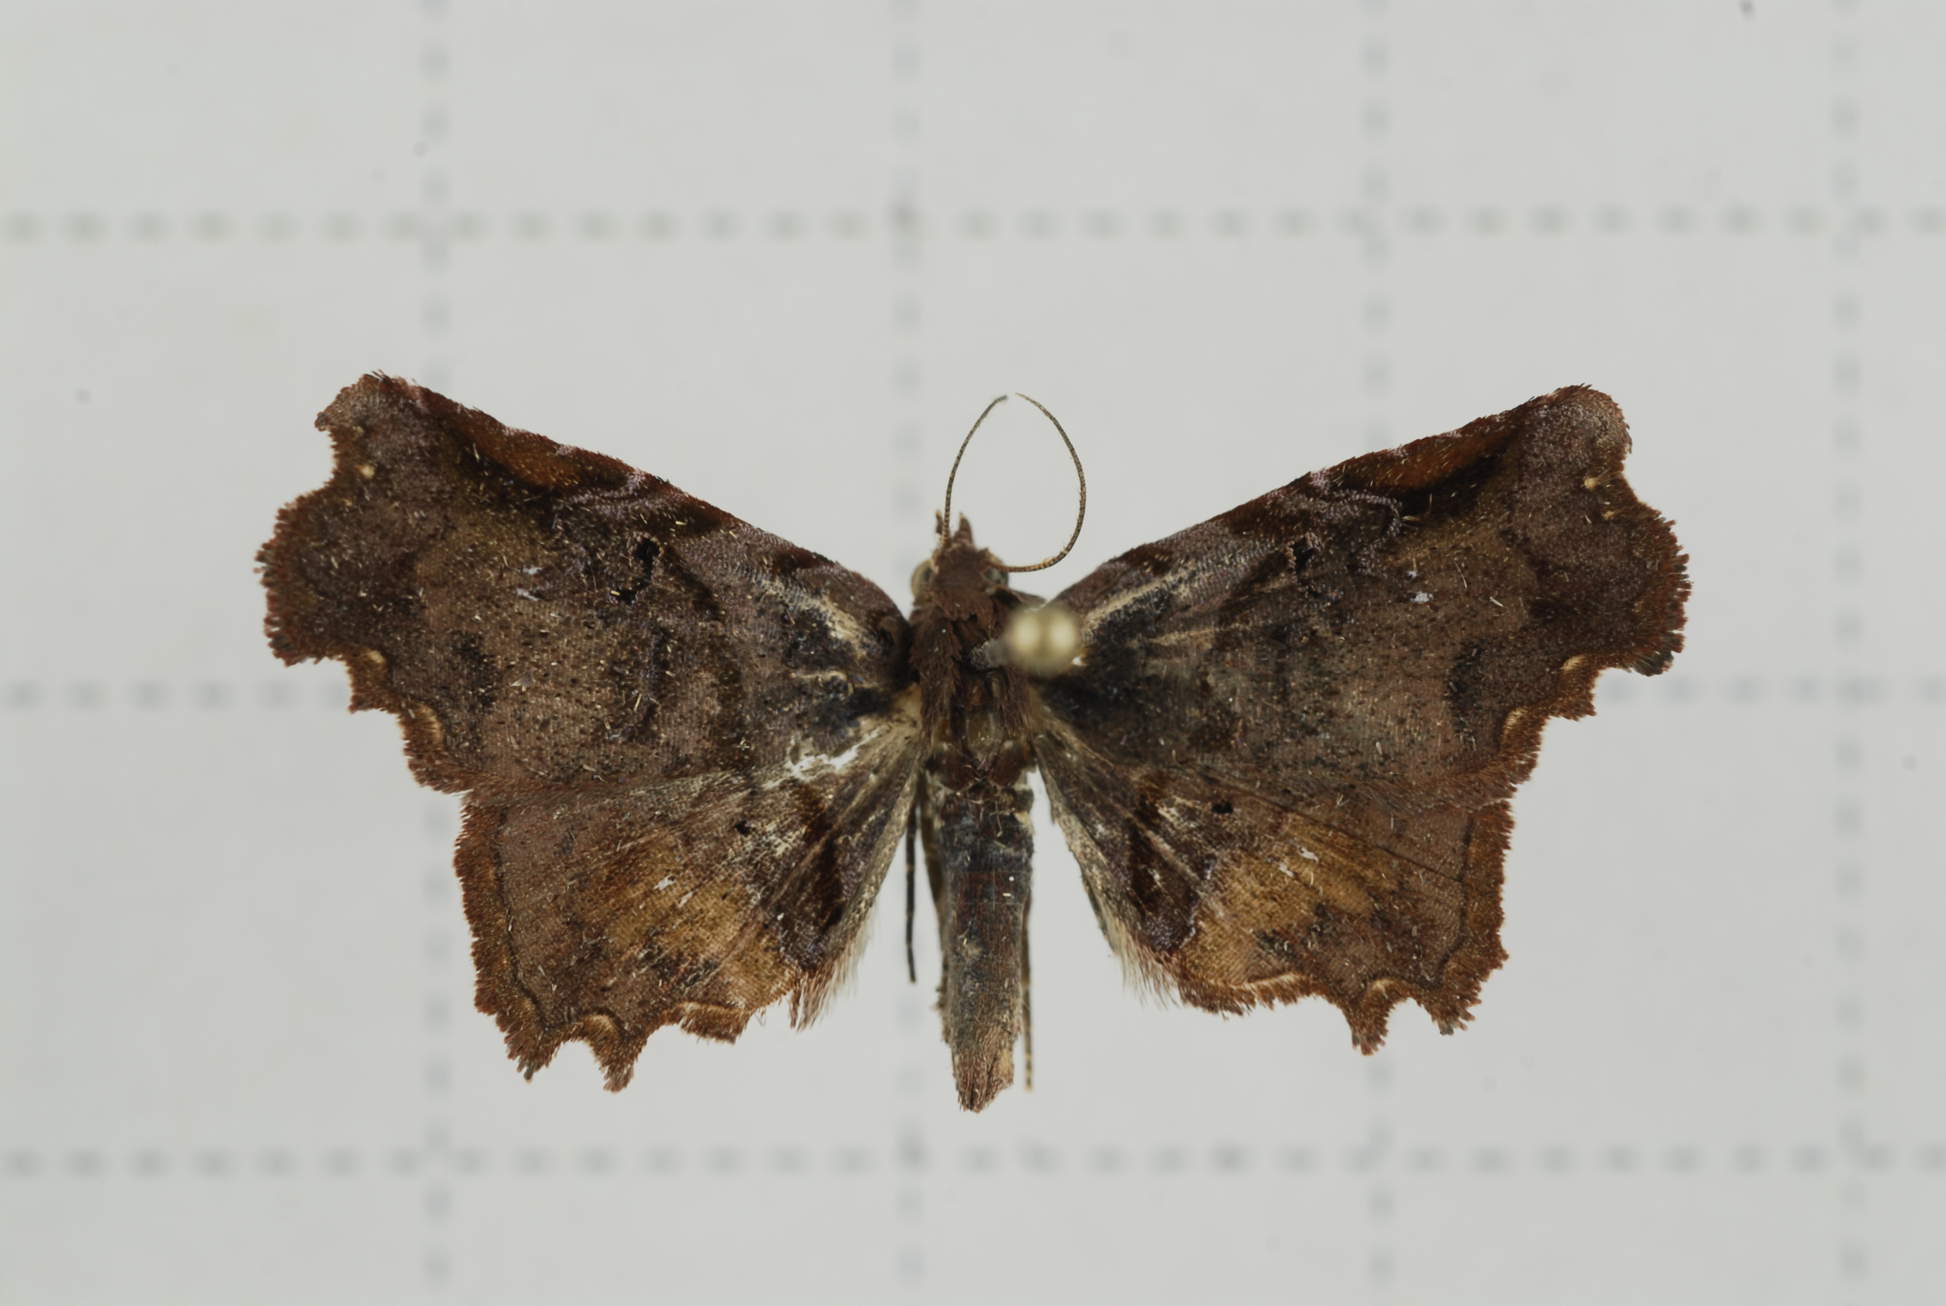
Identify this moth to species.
Aroana baliensis
